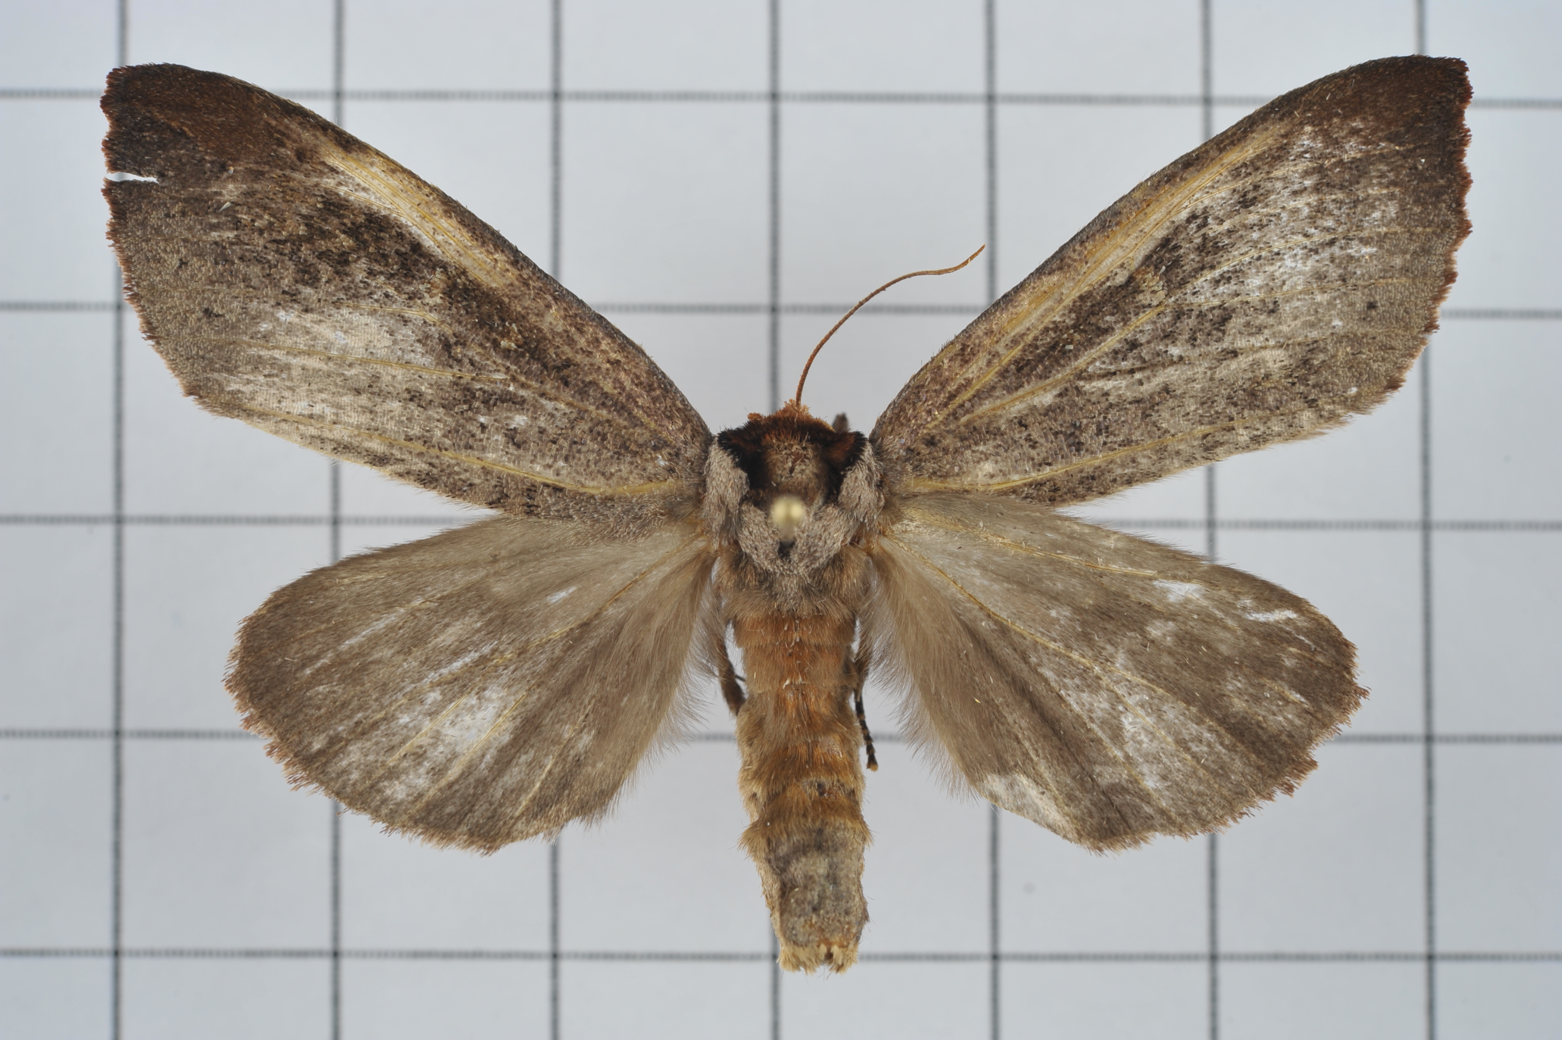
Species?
Phalera obscura
